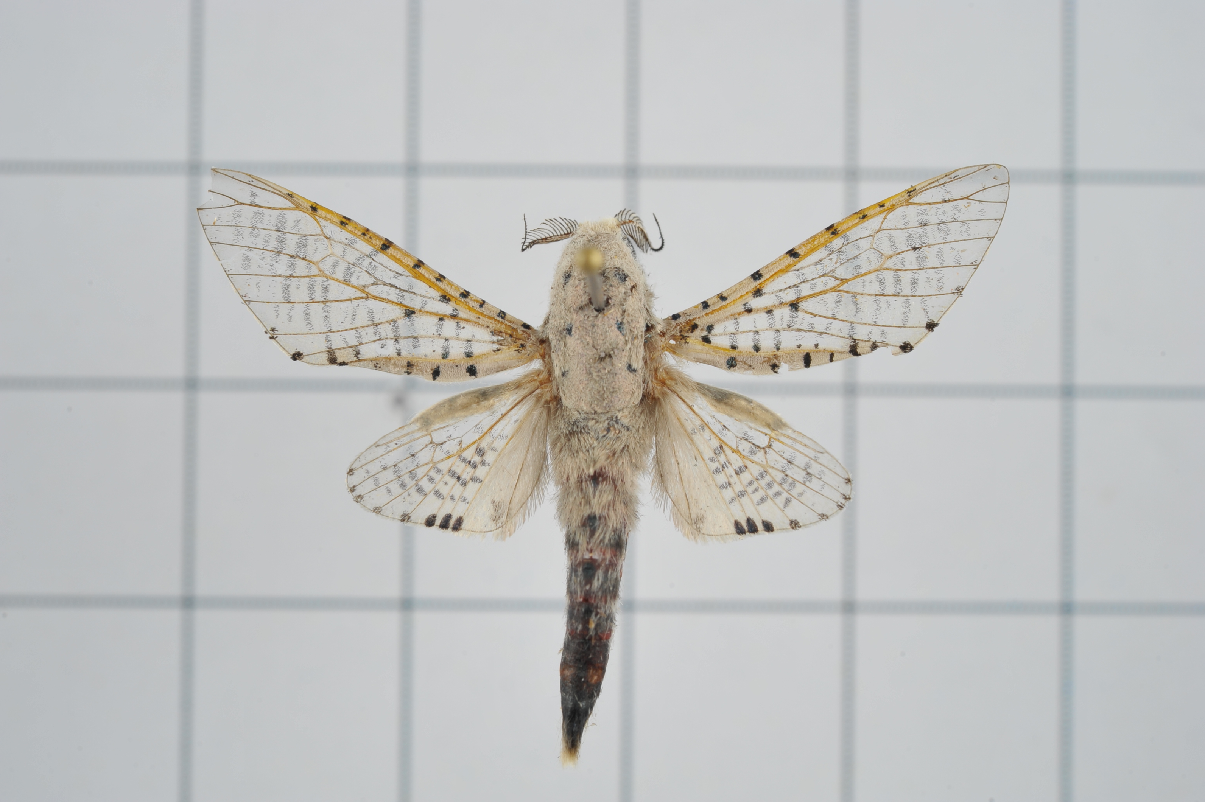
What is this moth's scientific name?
Polyphagozerra coffeae
